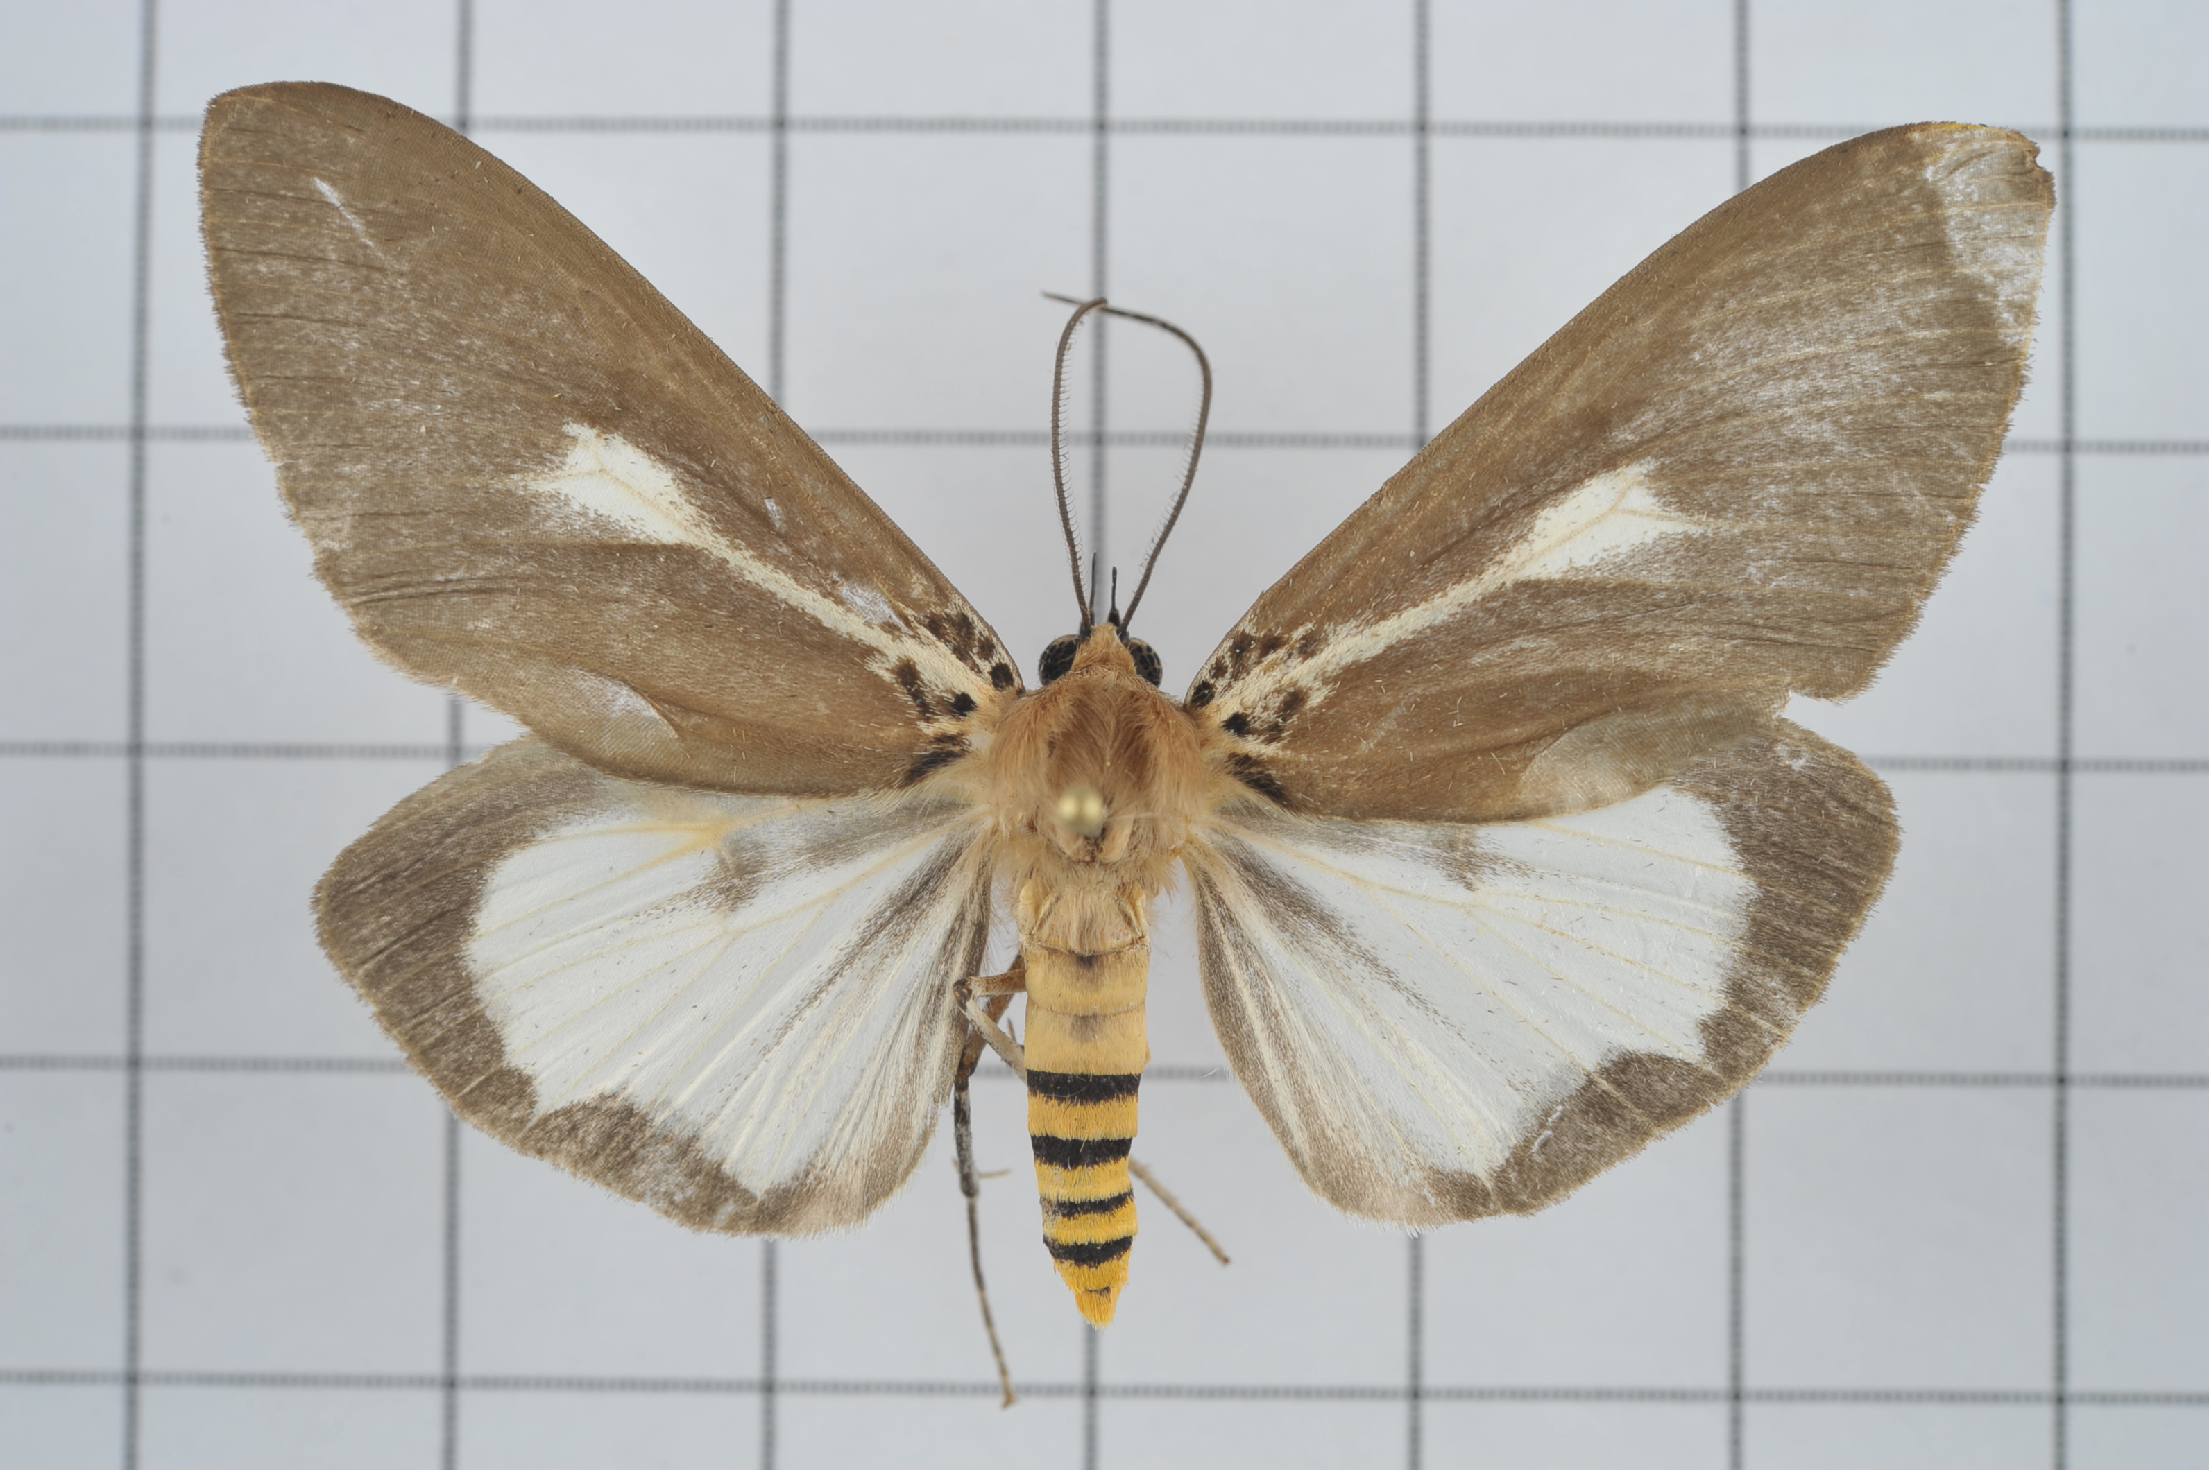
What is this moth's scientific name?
Asota heliconia zebrina
